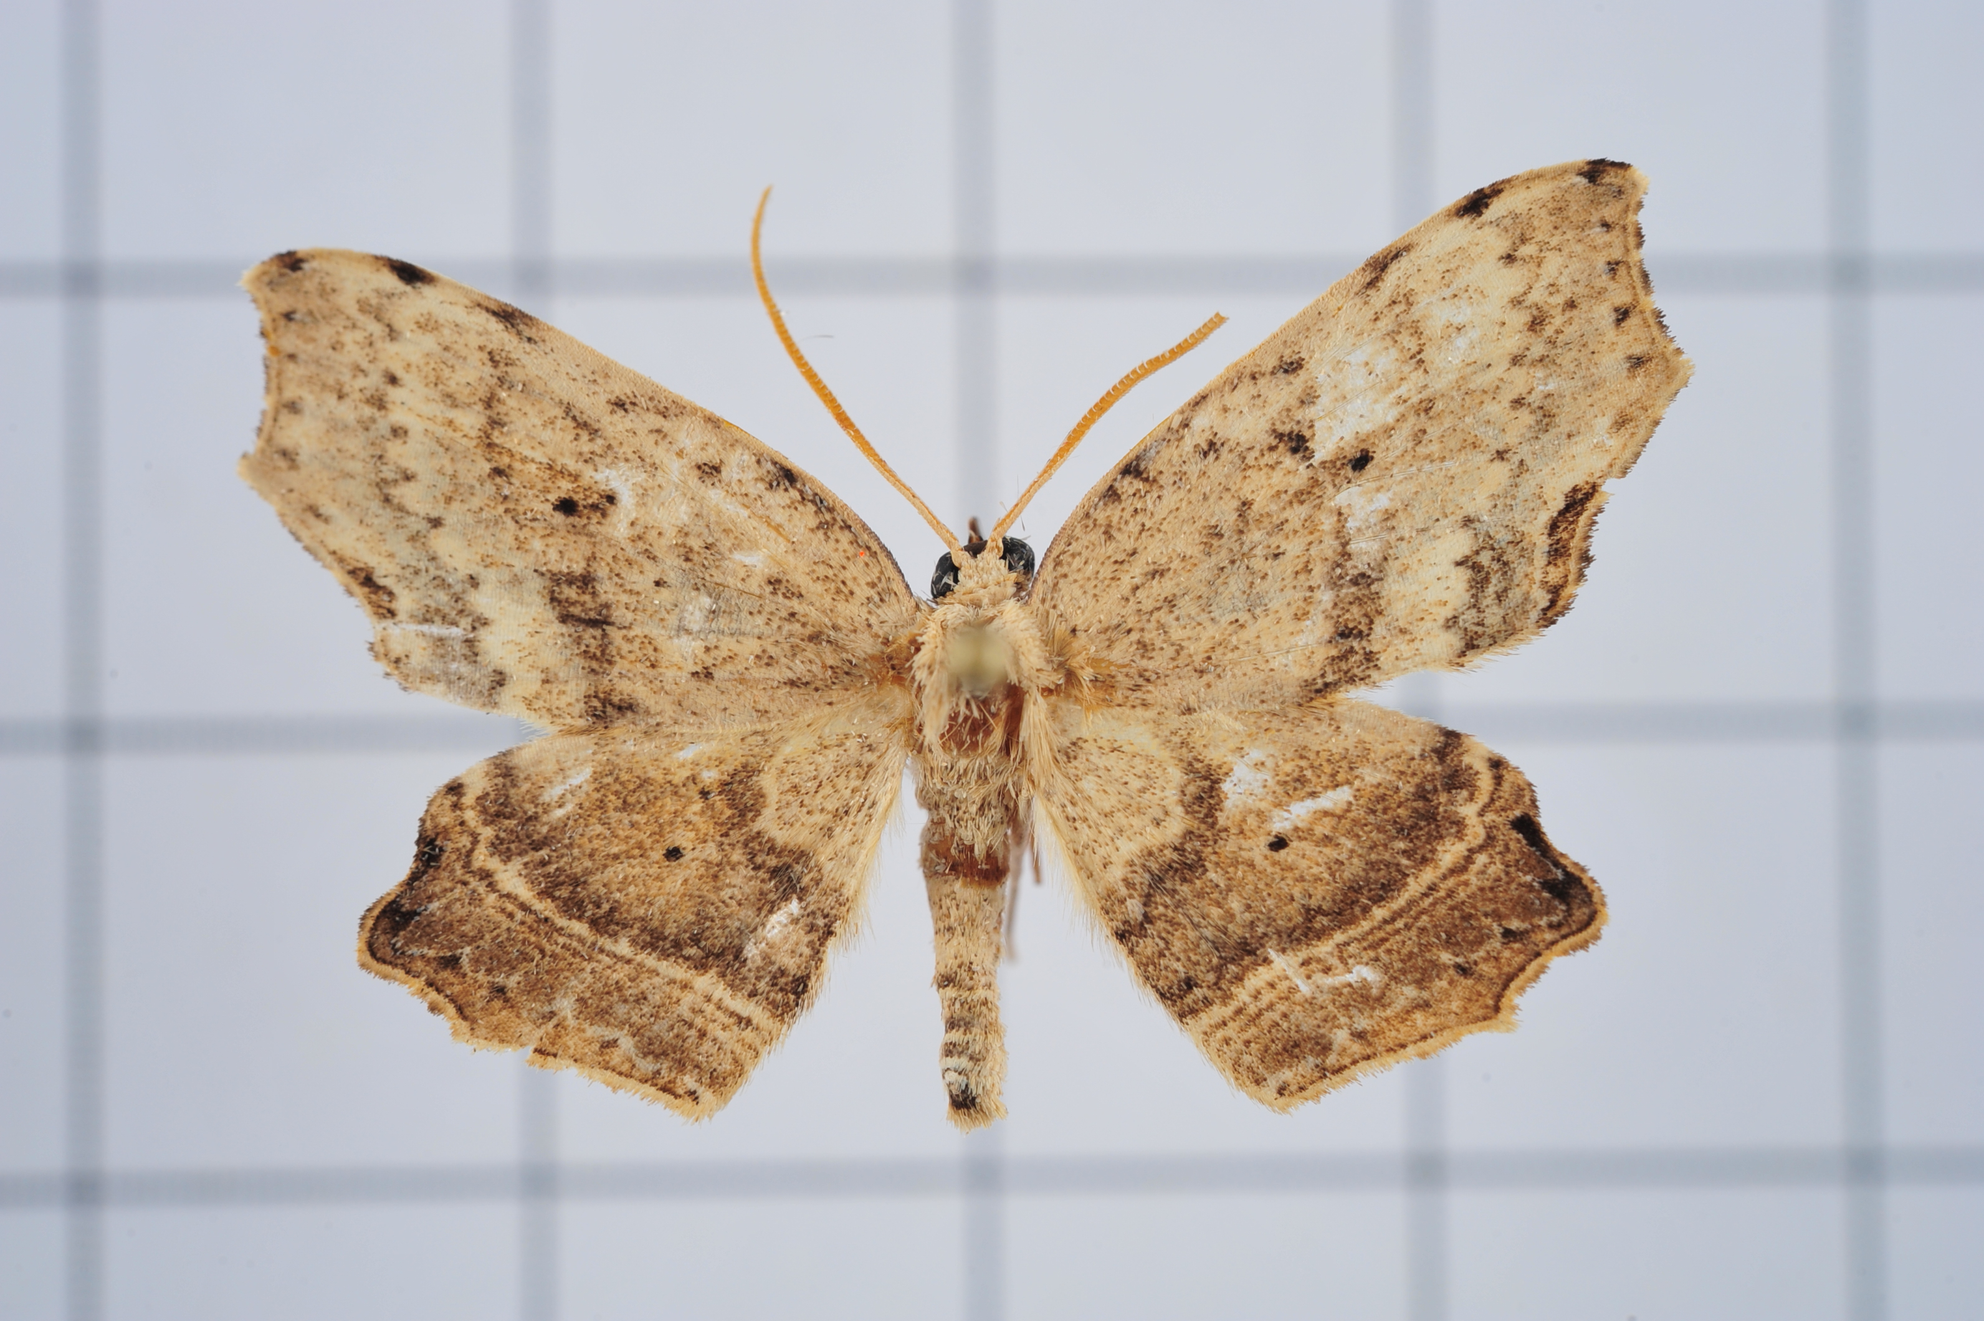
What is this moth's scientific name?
Phalacra strigata insulicola
